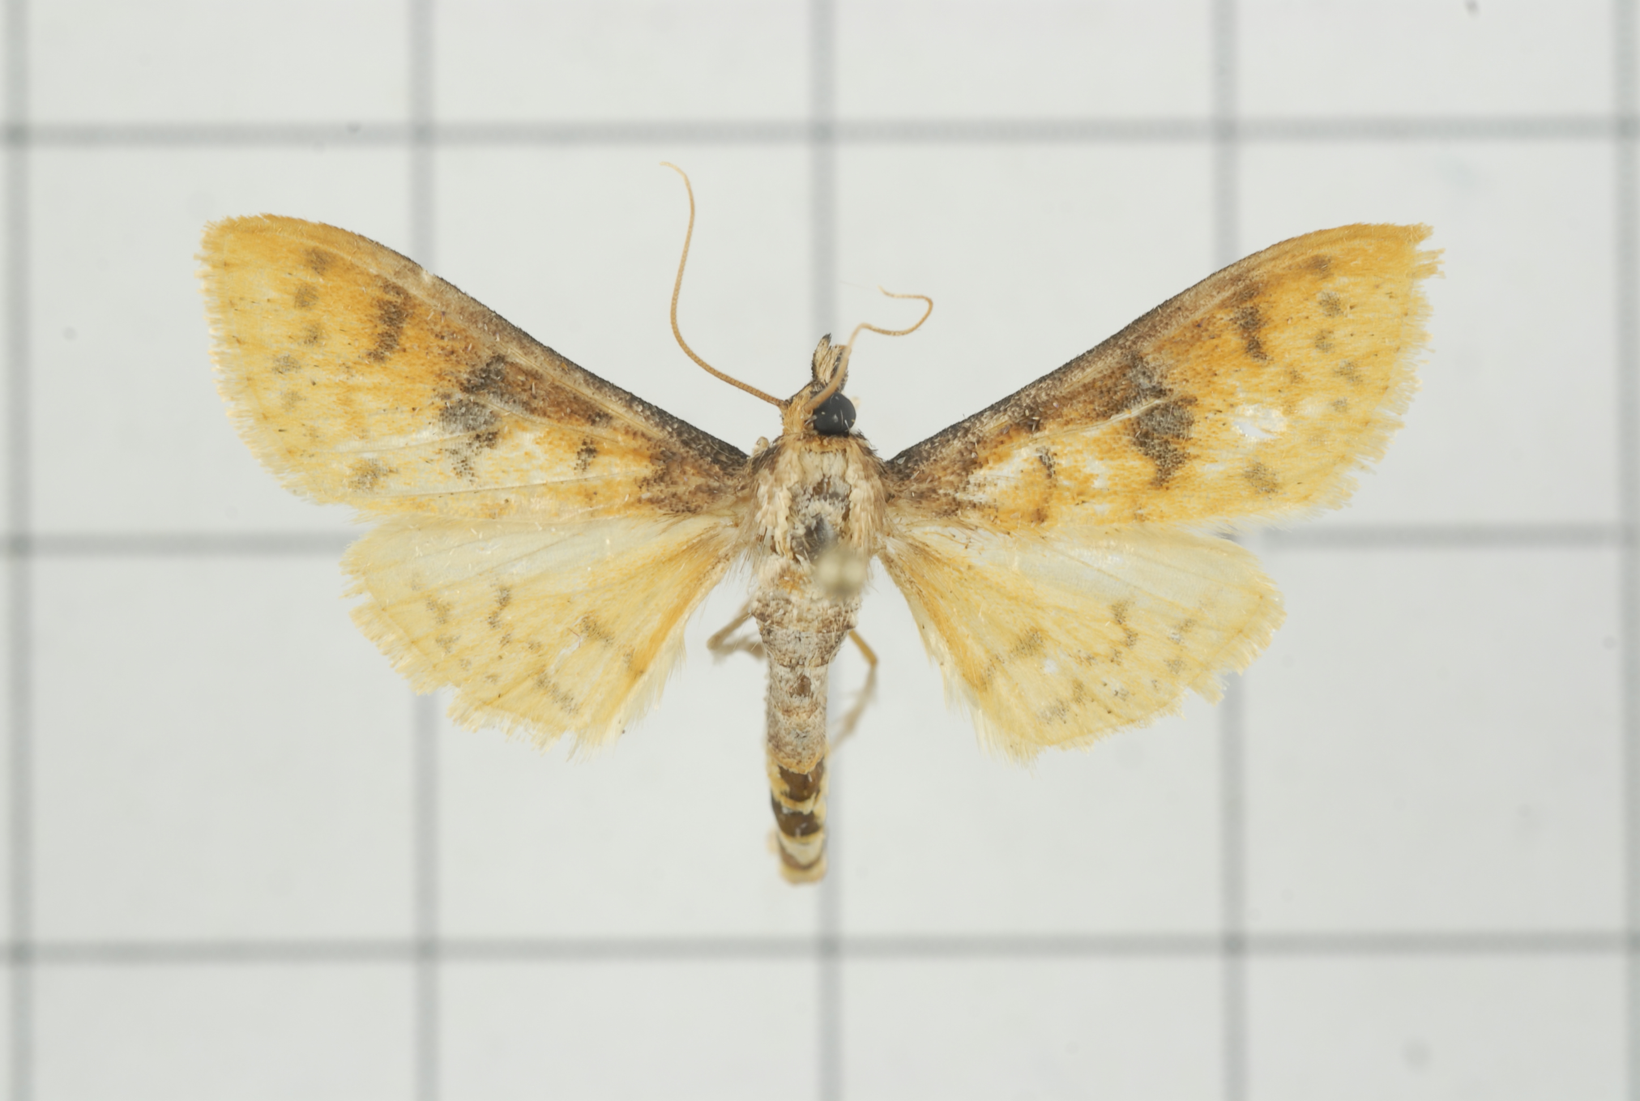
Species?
Polygrammodes sabelialis
